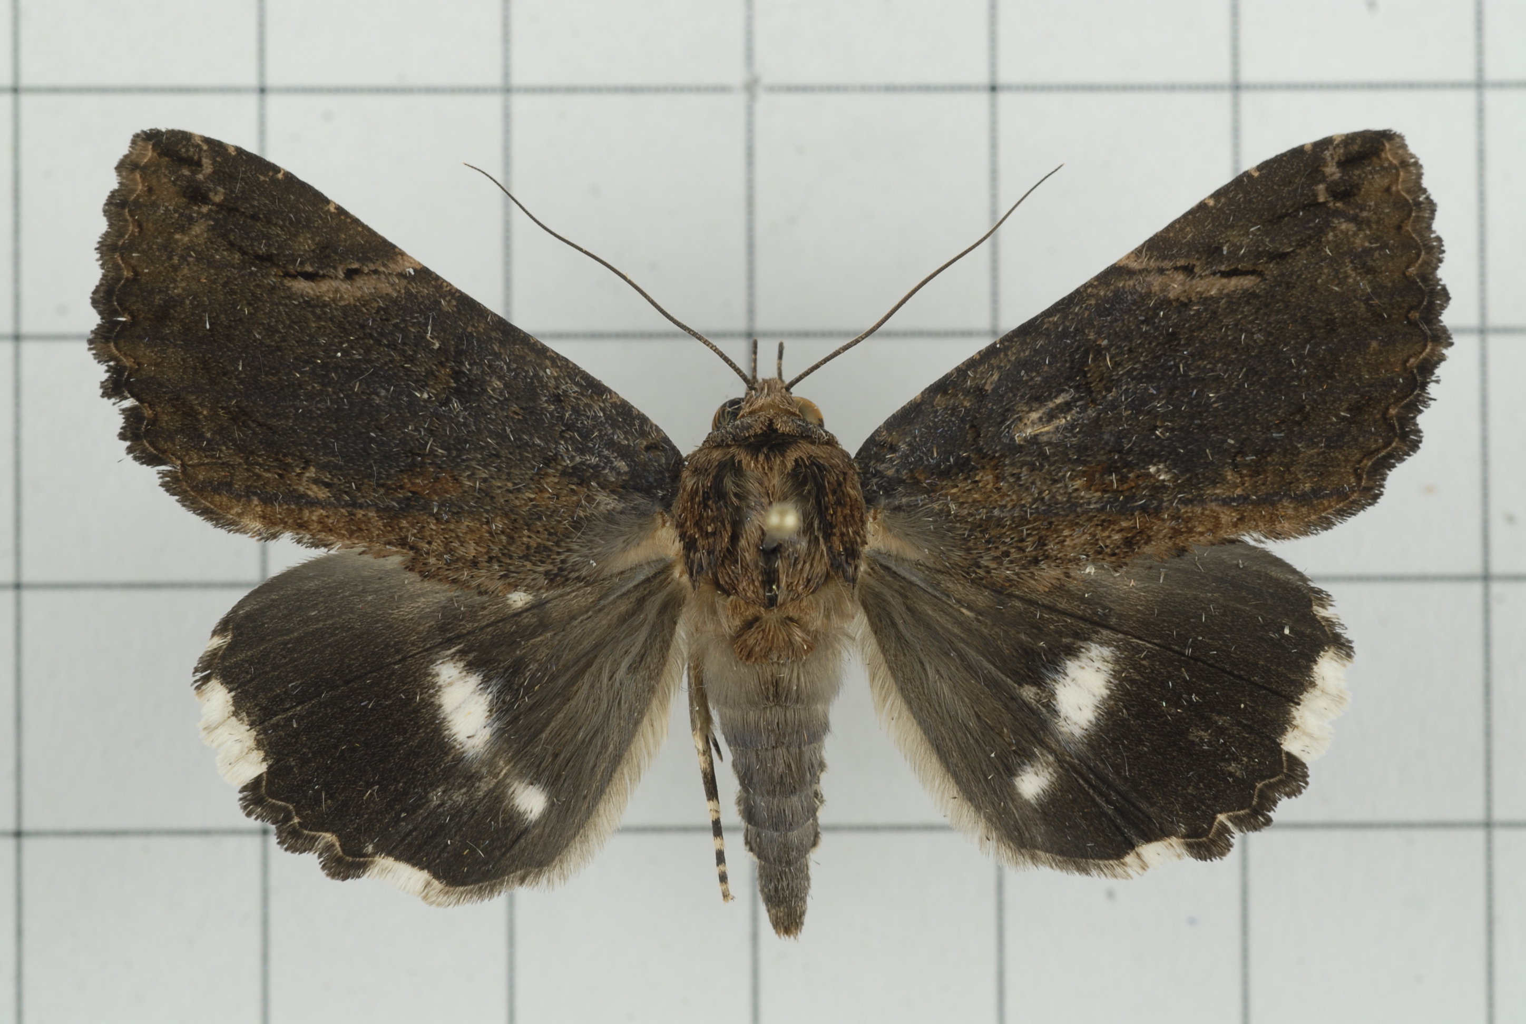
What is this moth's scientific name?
Ercheia cyllaria
